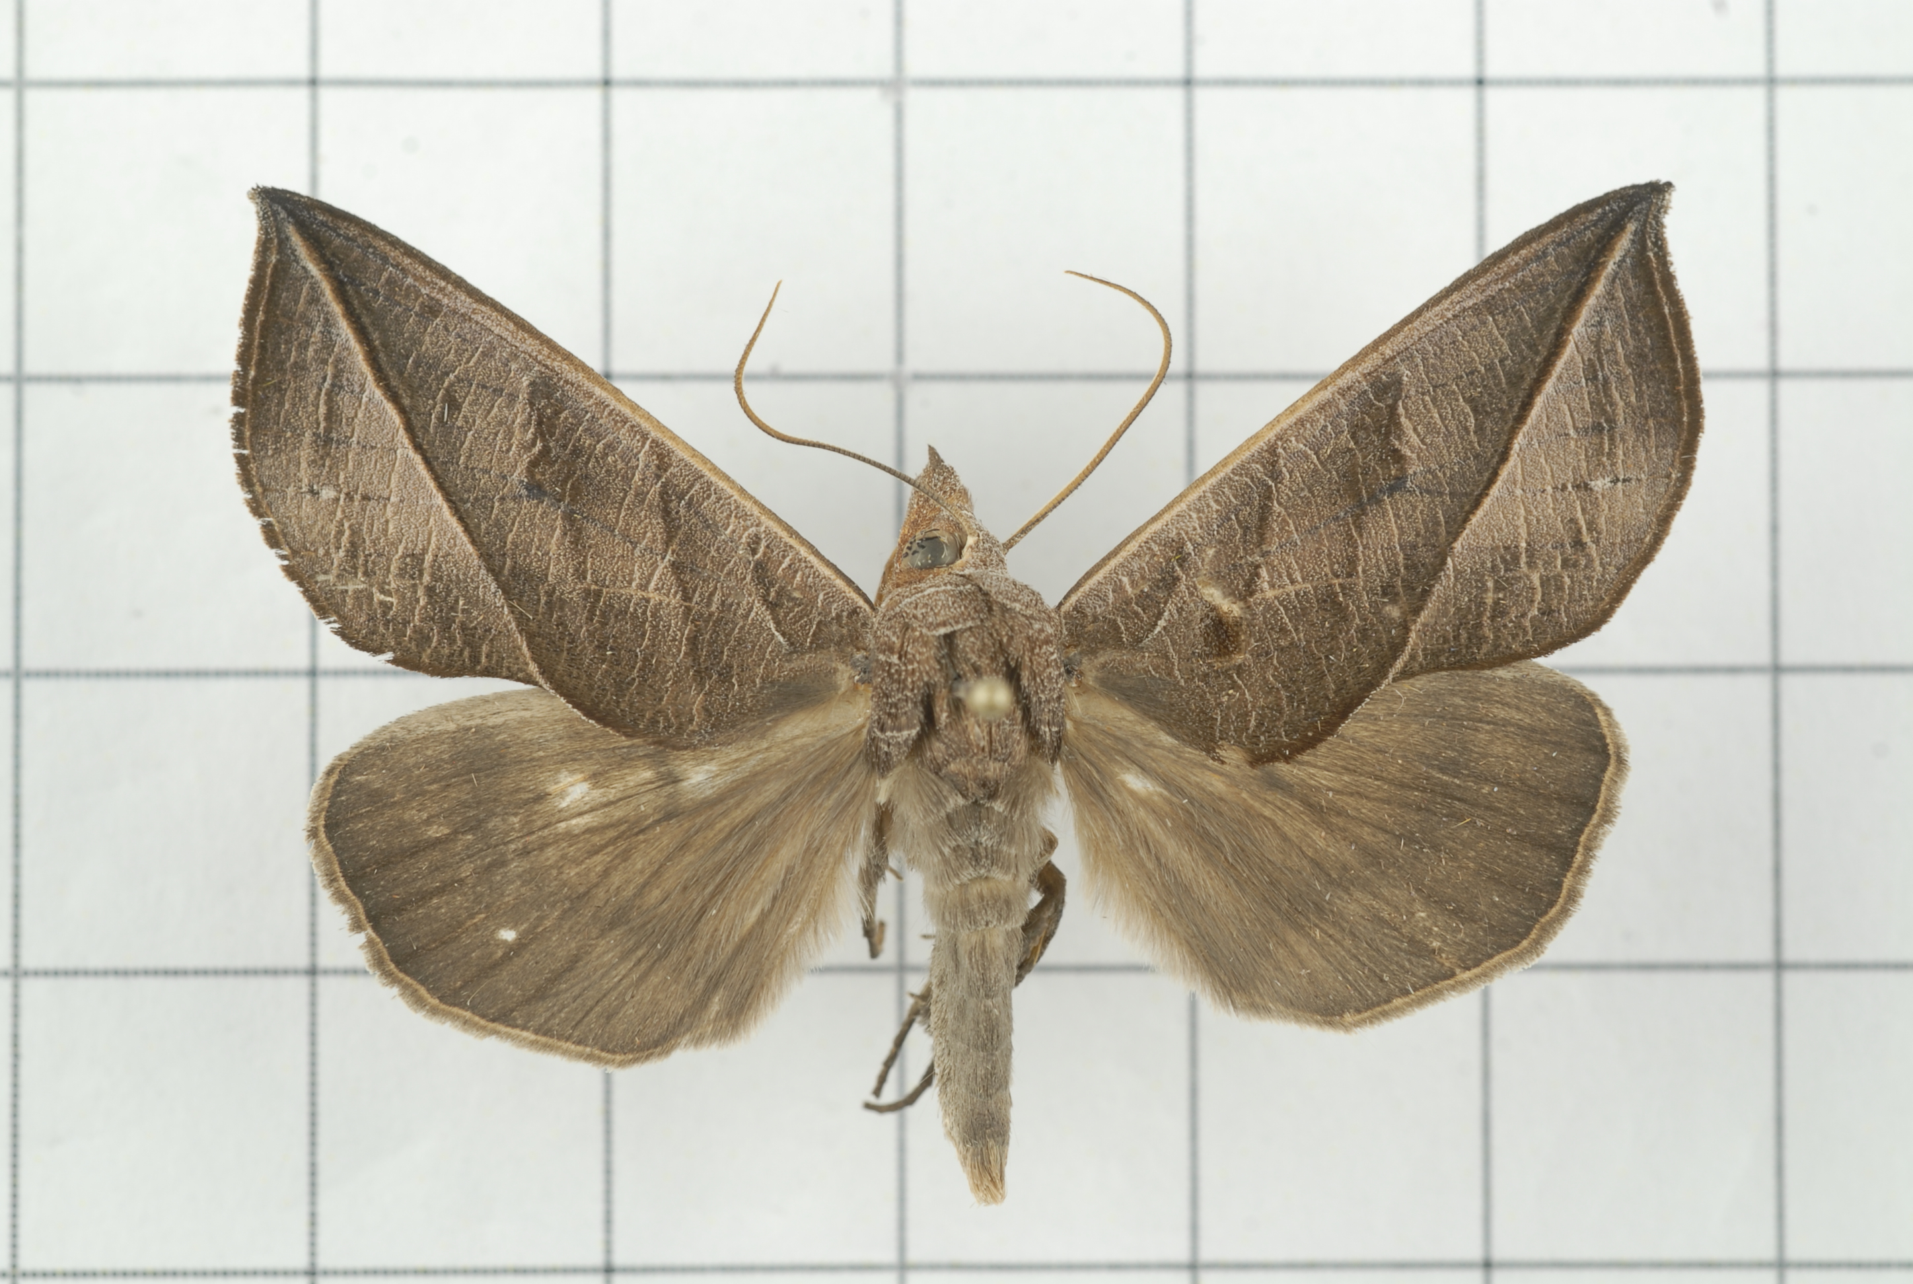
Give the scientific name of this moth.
Calyptra orthograpta
